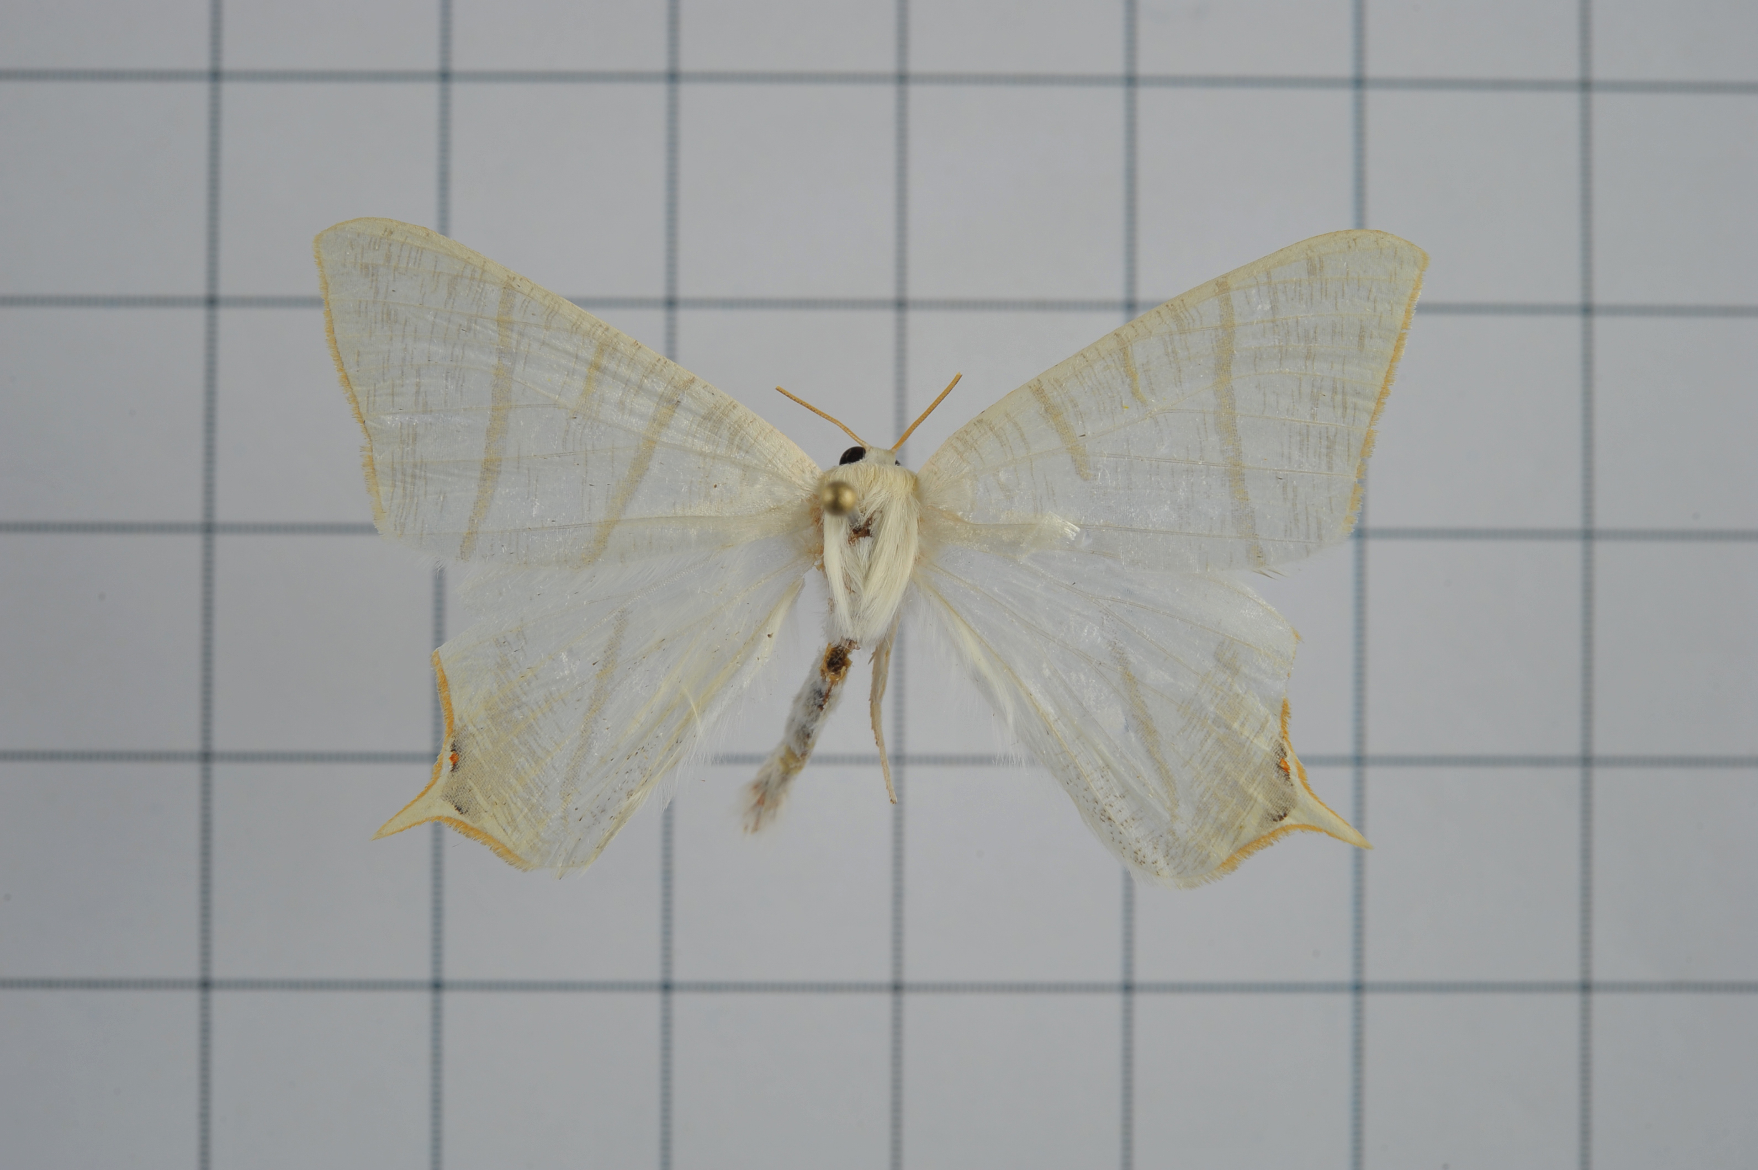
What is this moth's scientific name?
Ourapteryx pallidula
